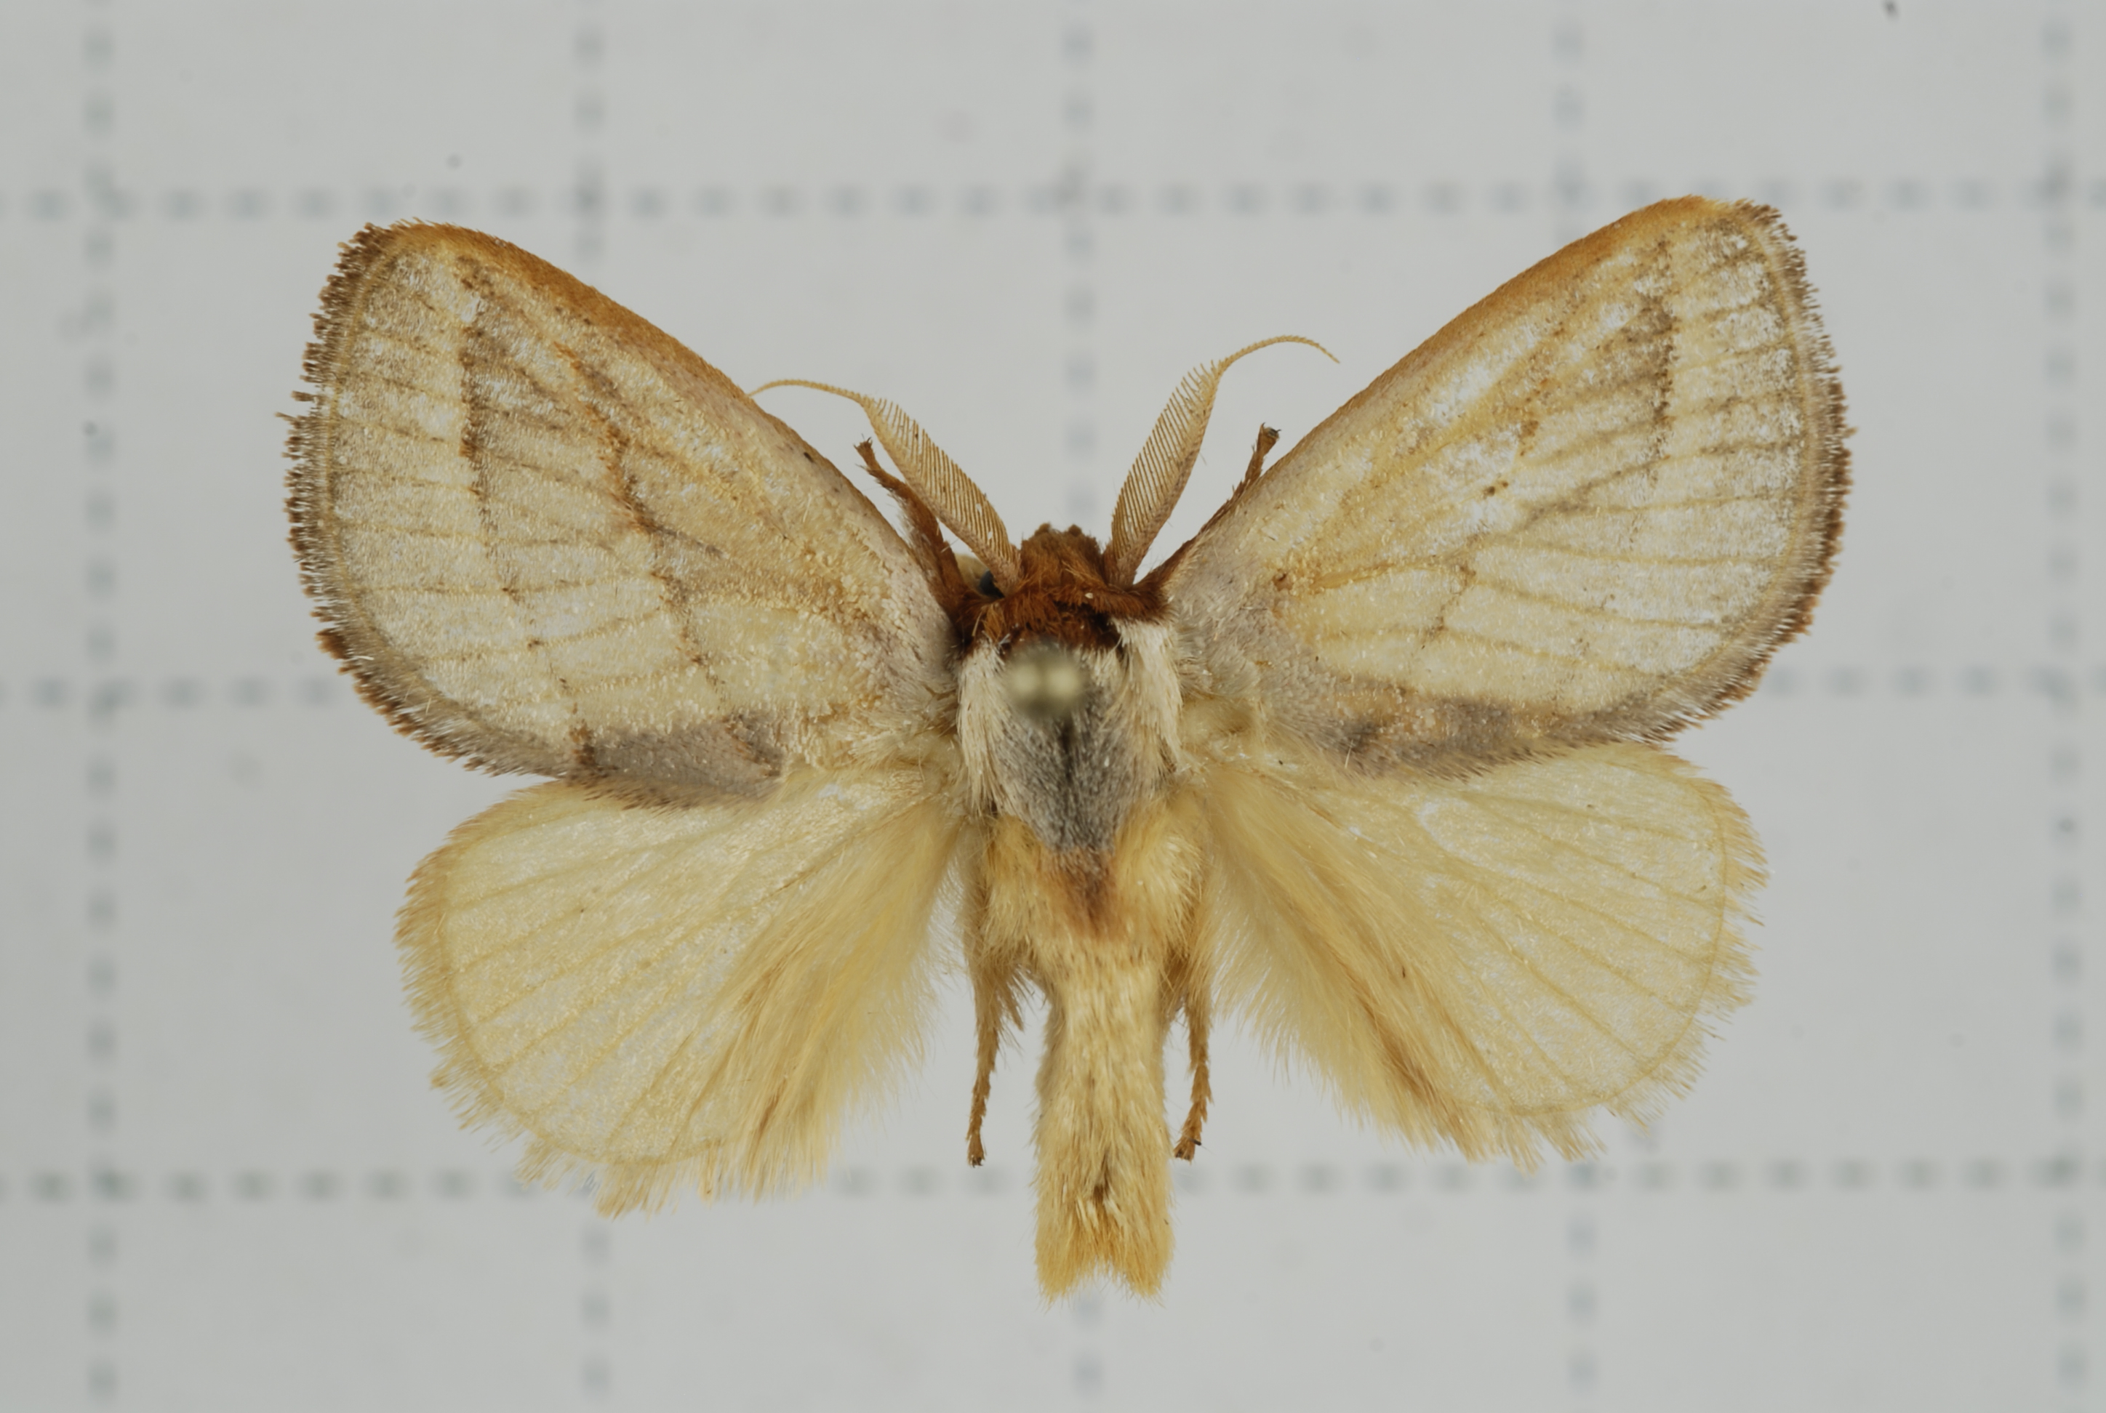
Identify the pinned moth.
Cania heppneri
